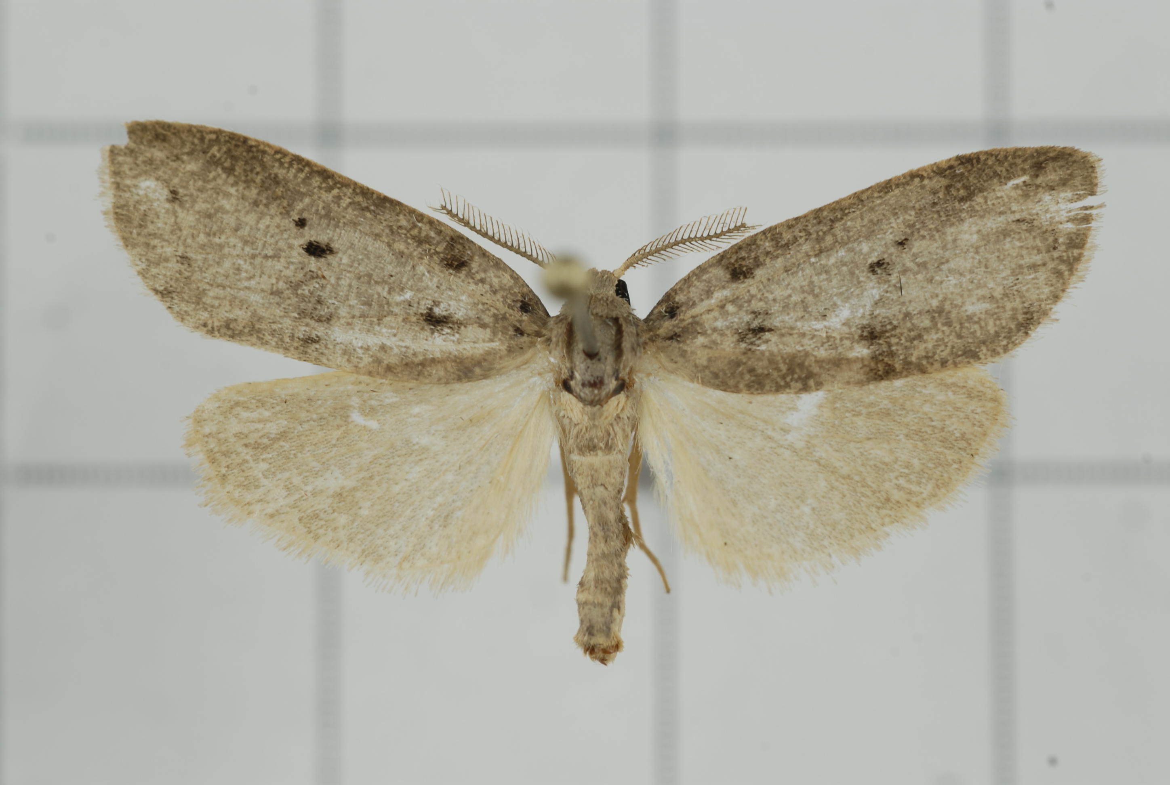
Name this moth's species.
Eugoa grisea
